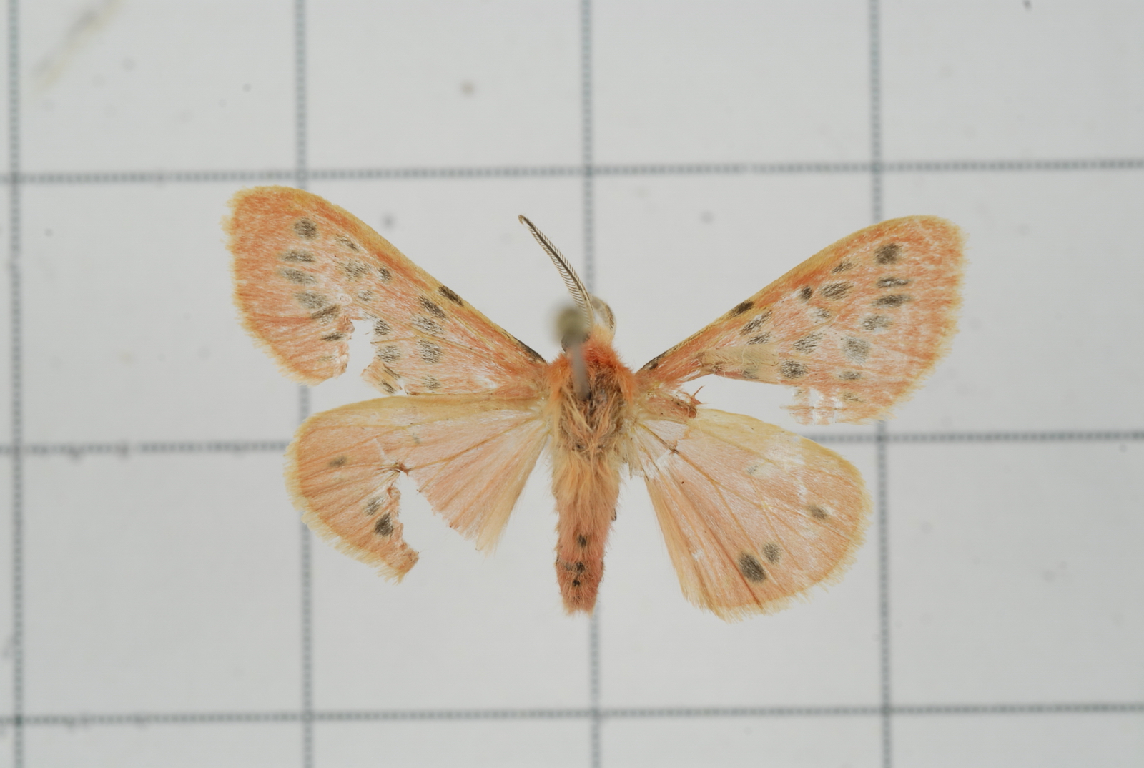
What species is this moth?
Lemyra alikangensis
